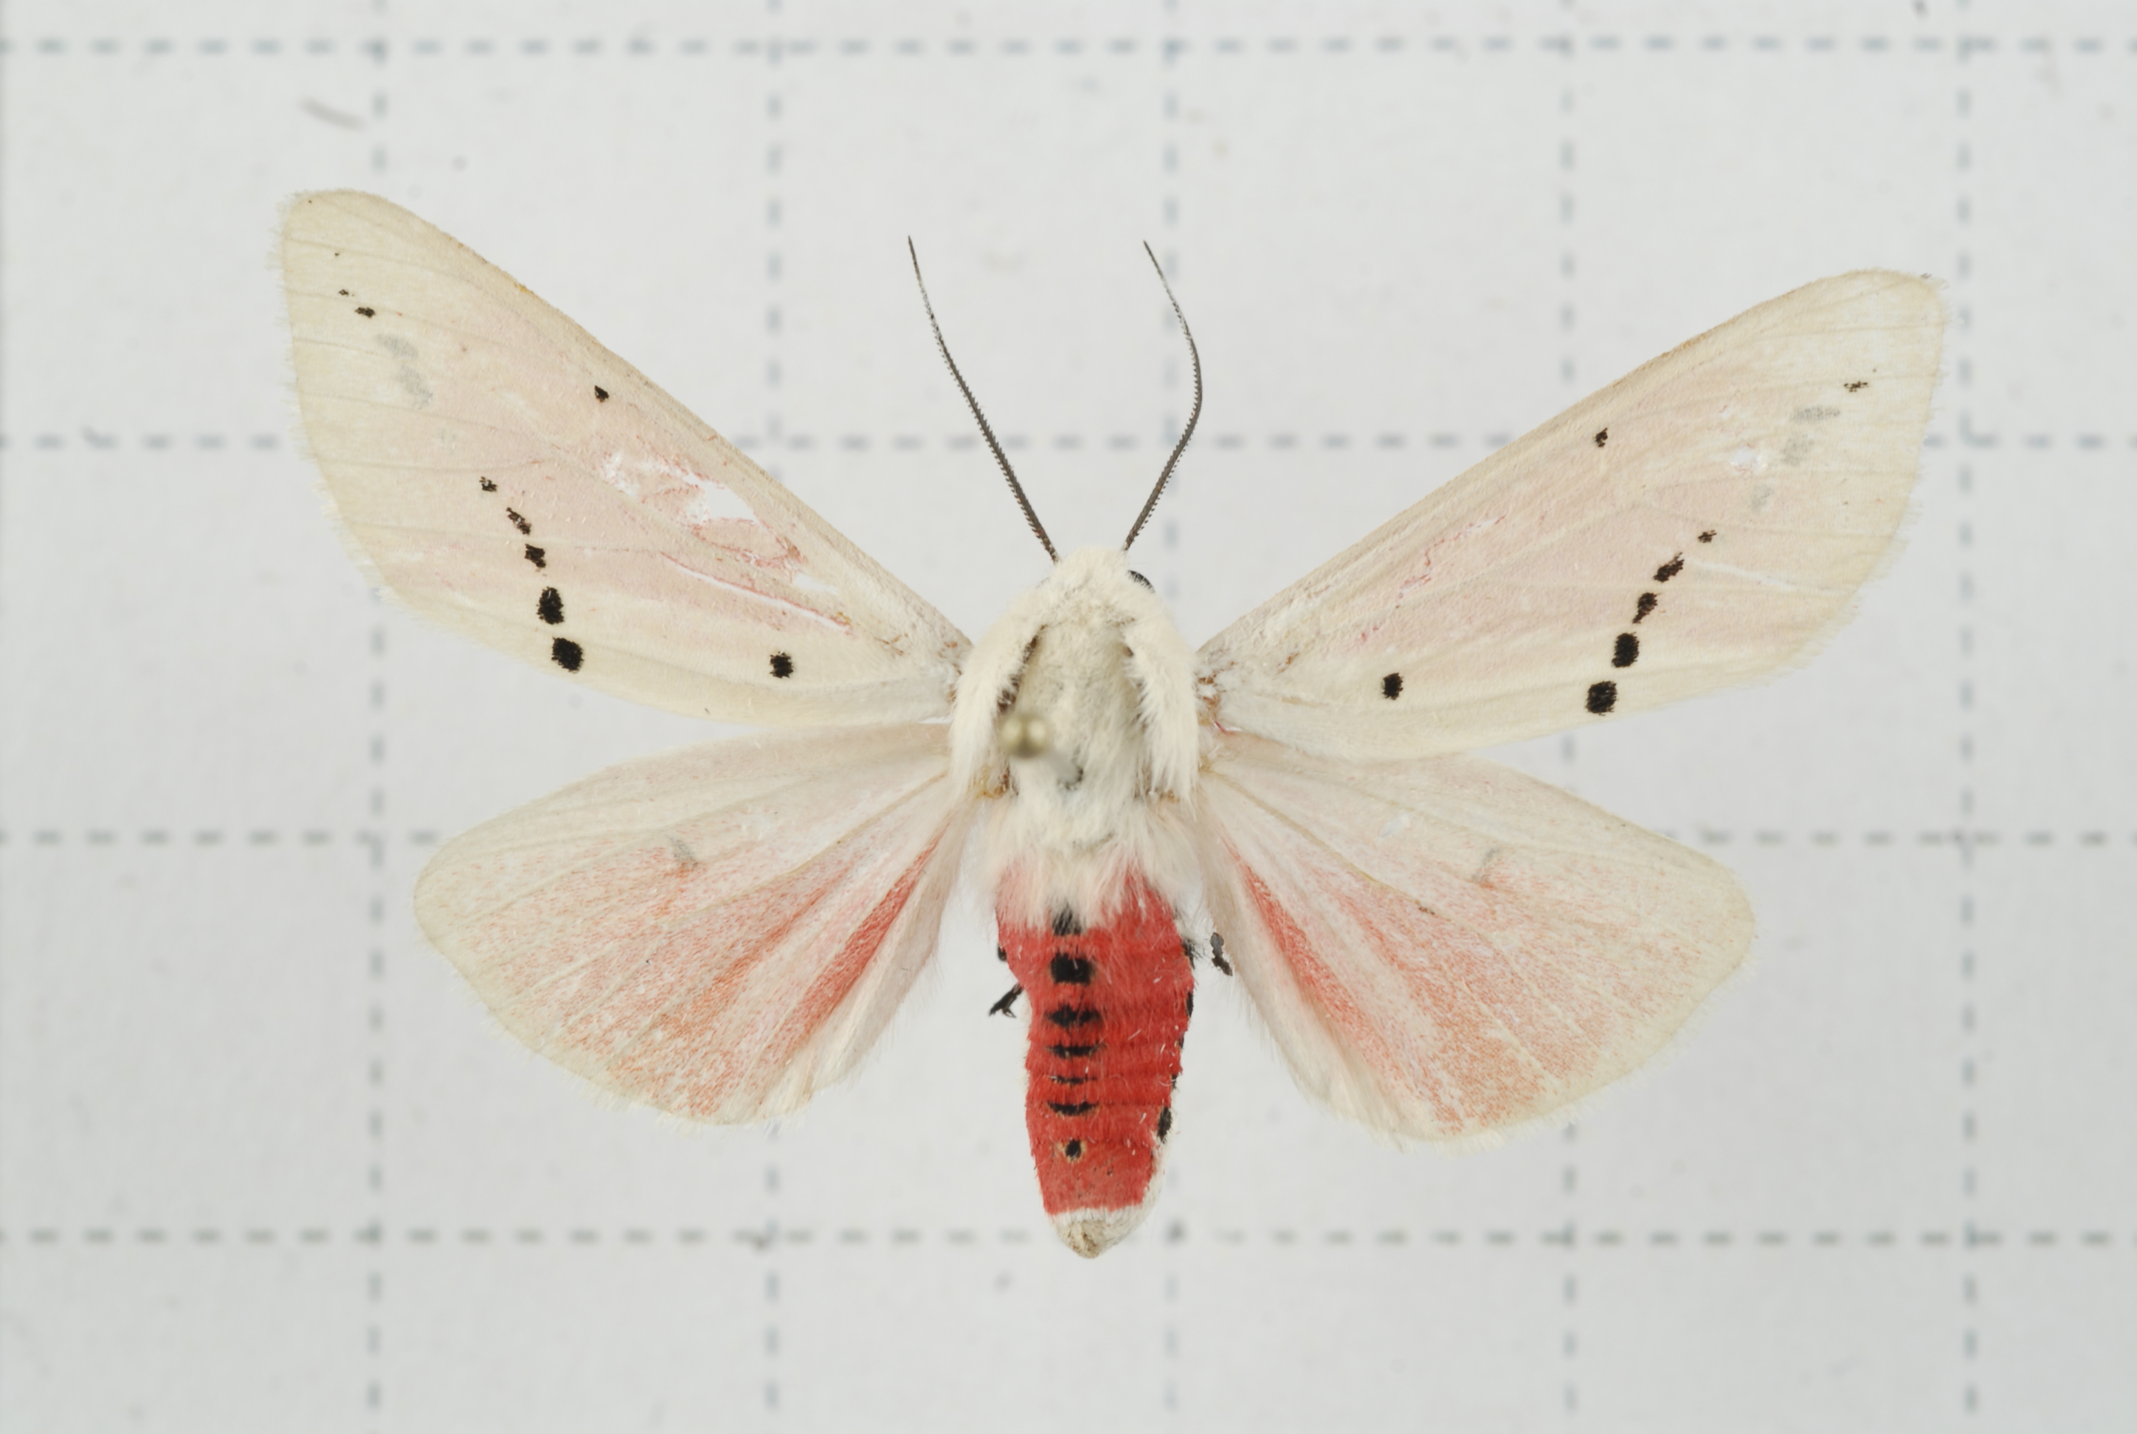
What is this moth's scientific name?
Spilarctia subcarnea
